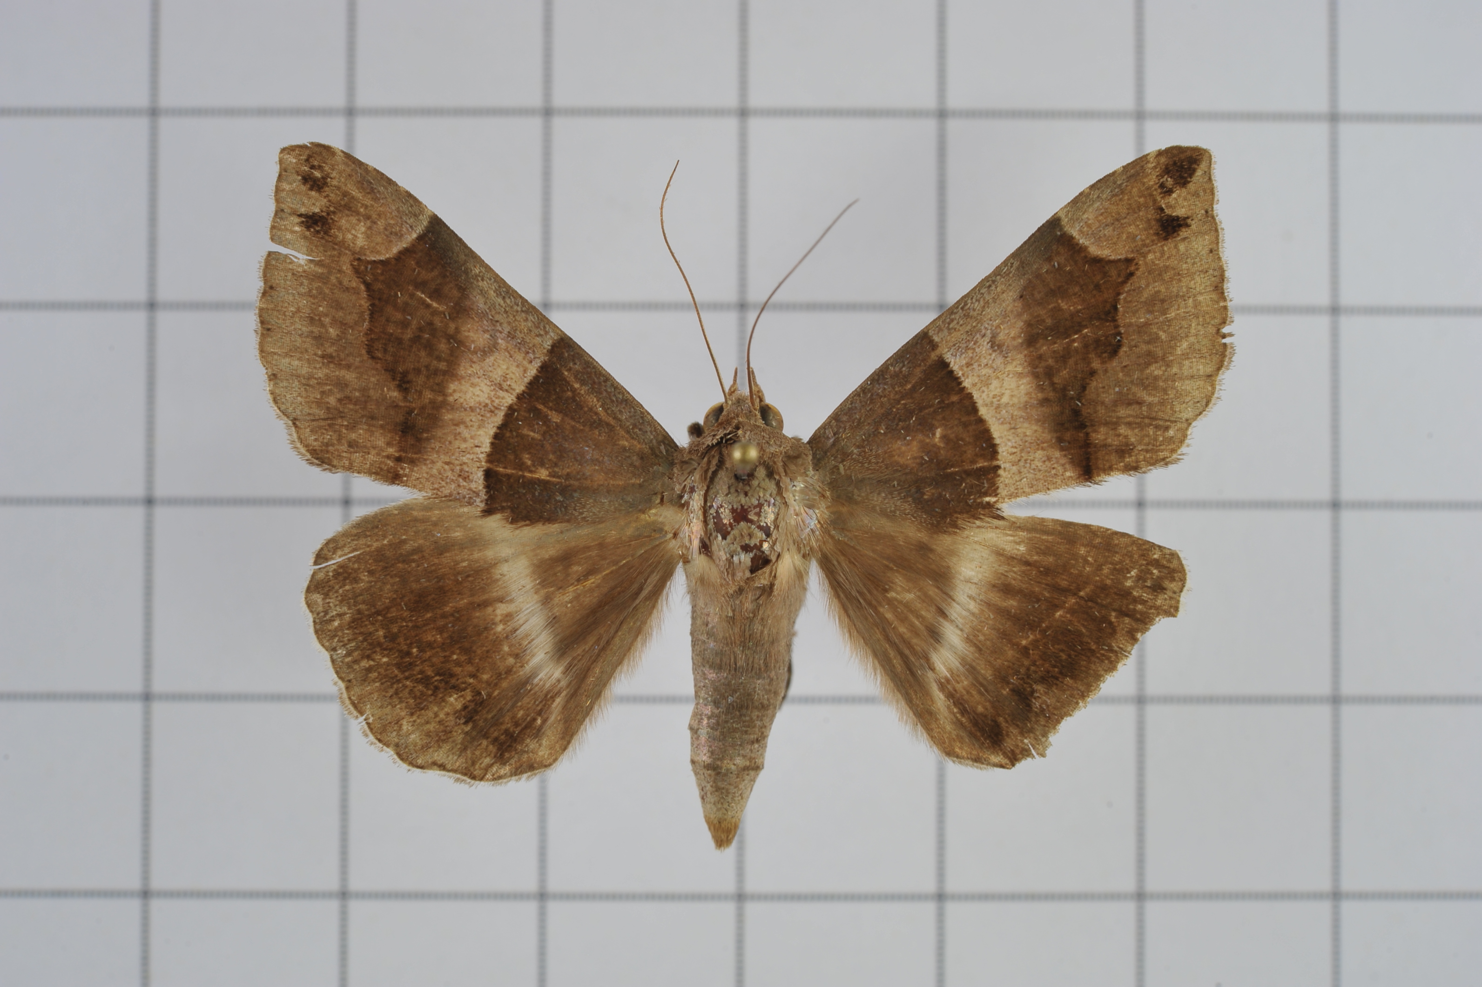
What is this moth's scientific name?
Parallelia stuposa
